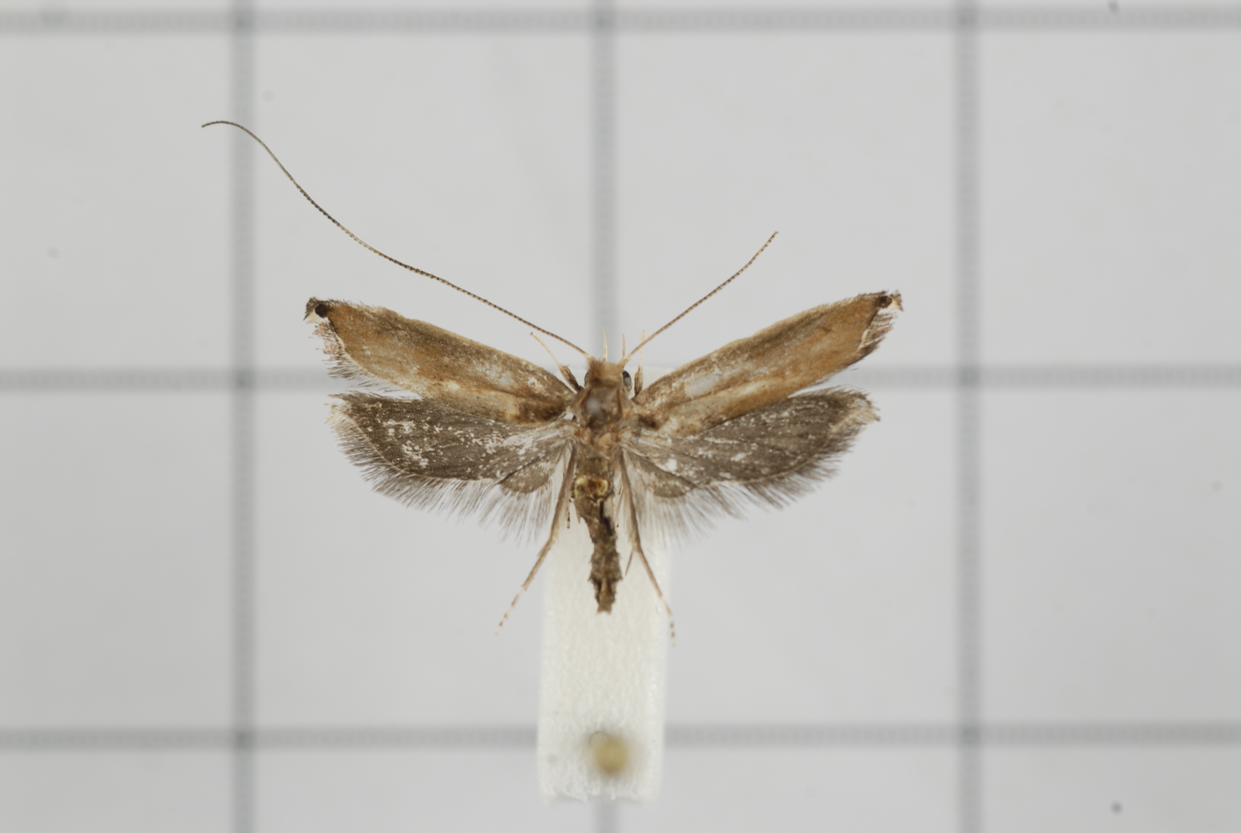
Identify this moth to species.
Telethera blepharacma
